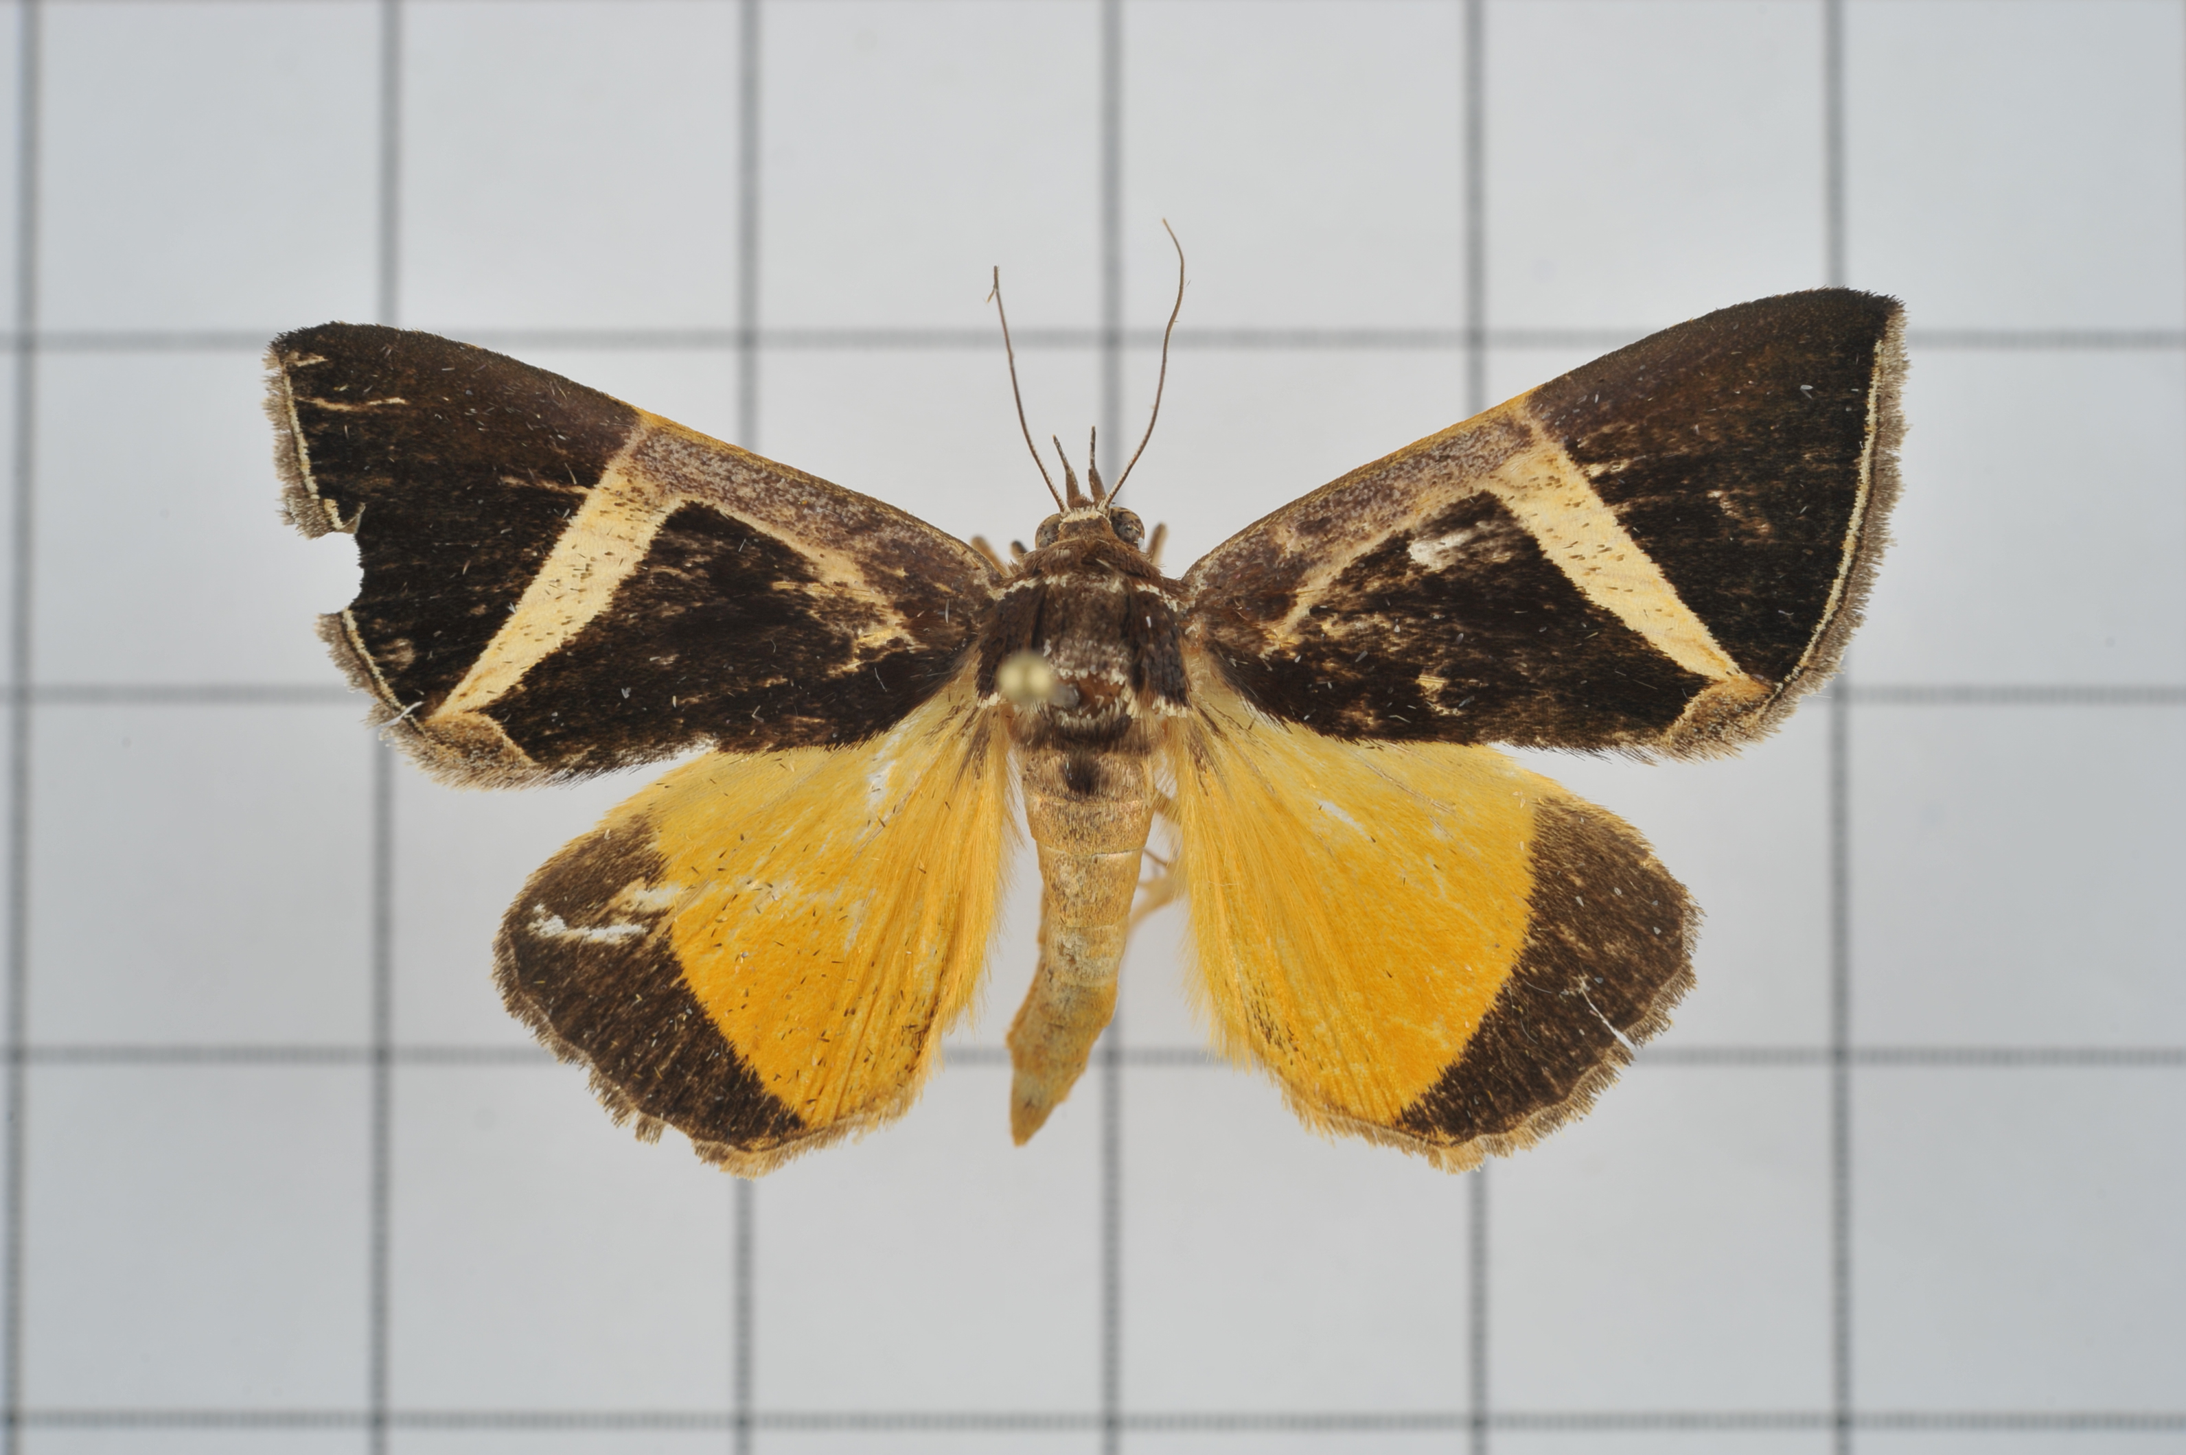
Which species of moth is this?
Fodina contigua
